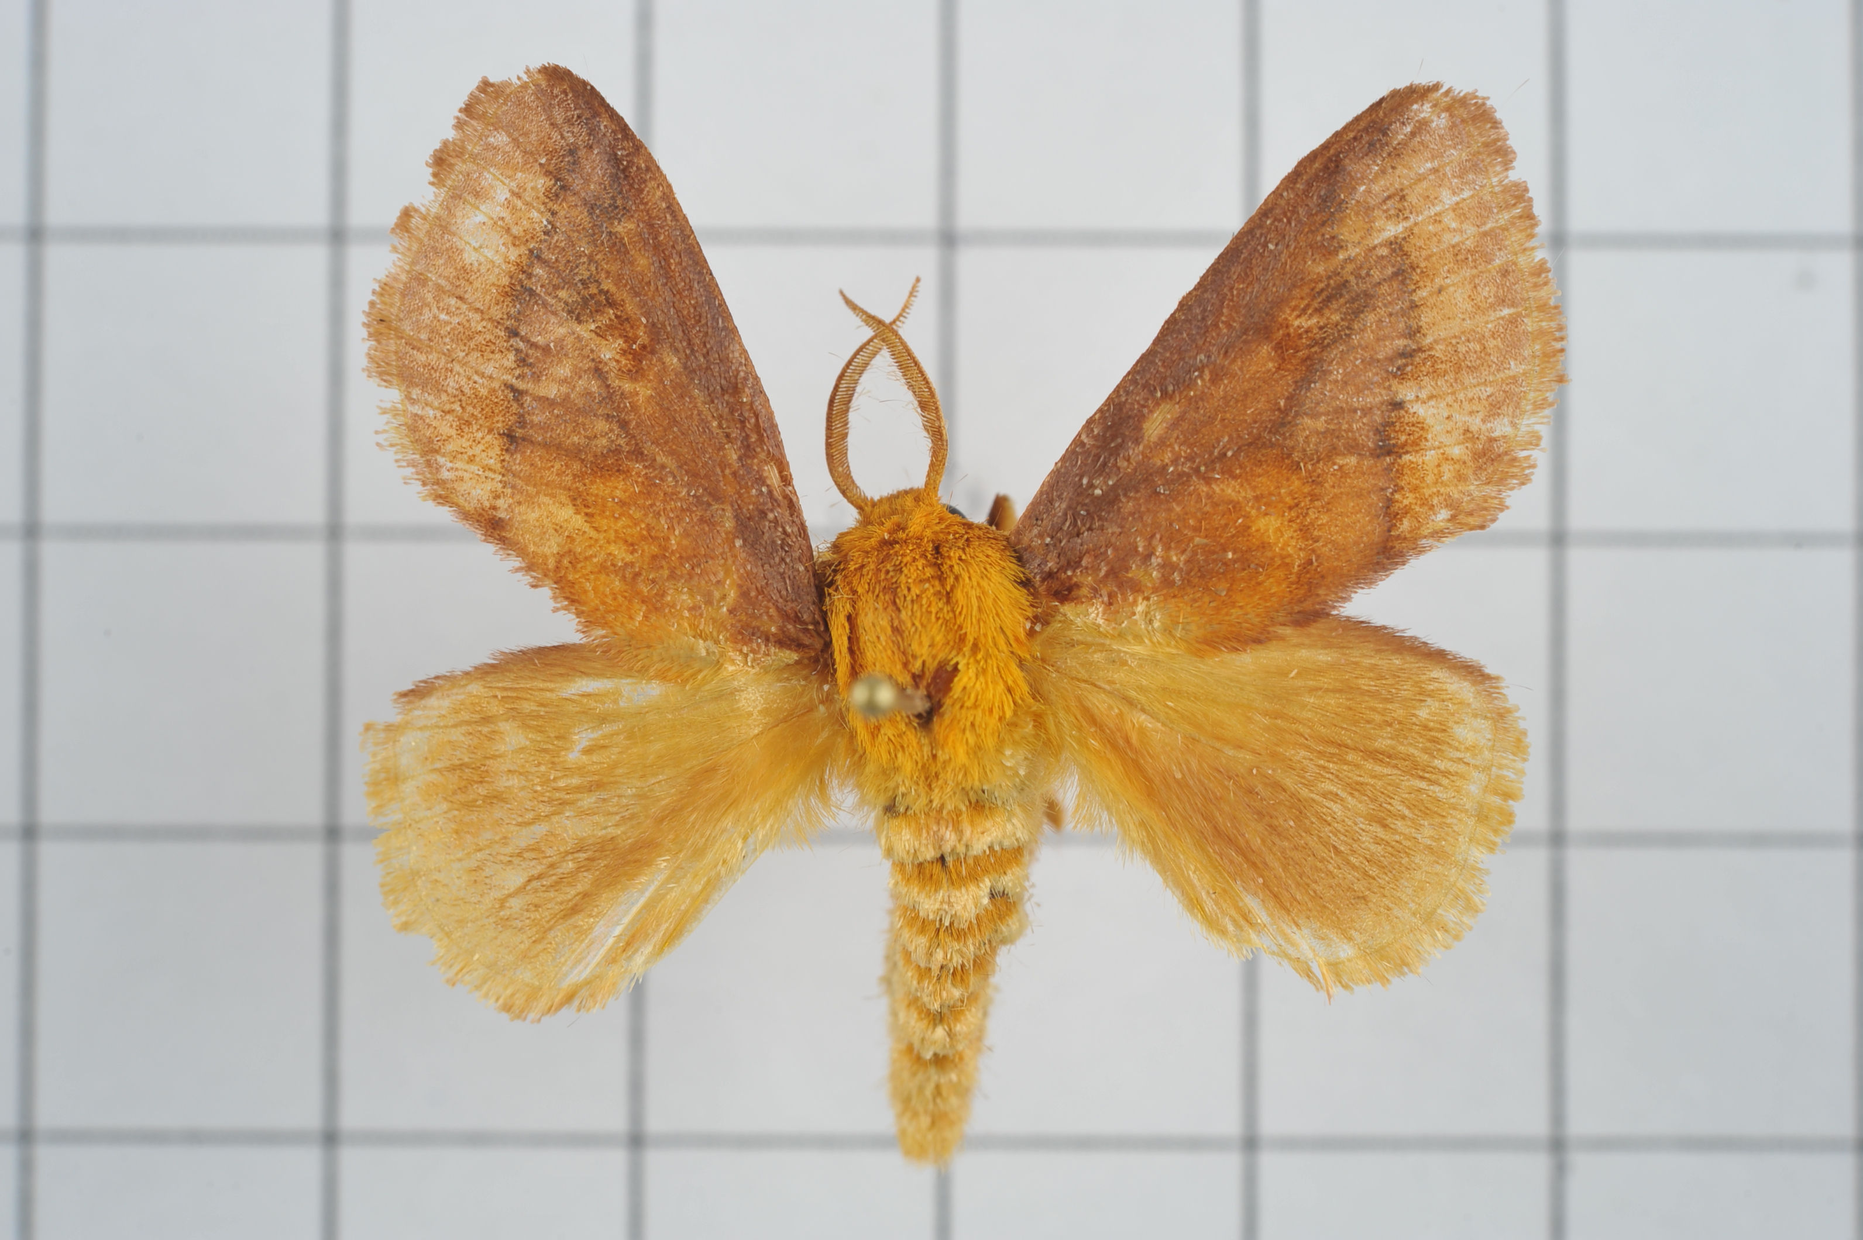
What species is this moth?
Narosoideus flavidorsalis
